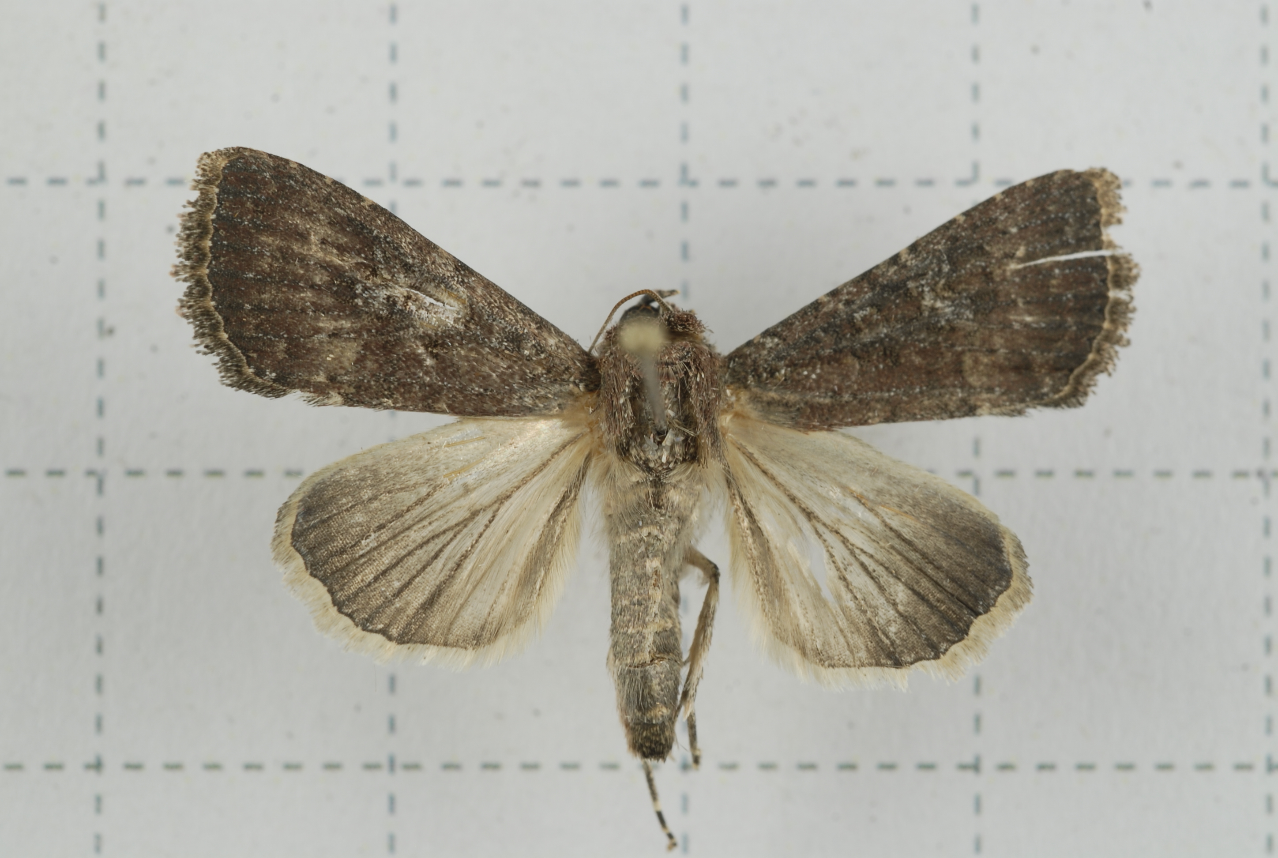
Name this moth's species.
Condica illecta
